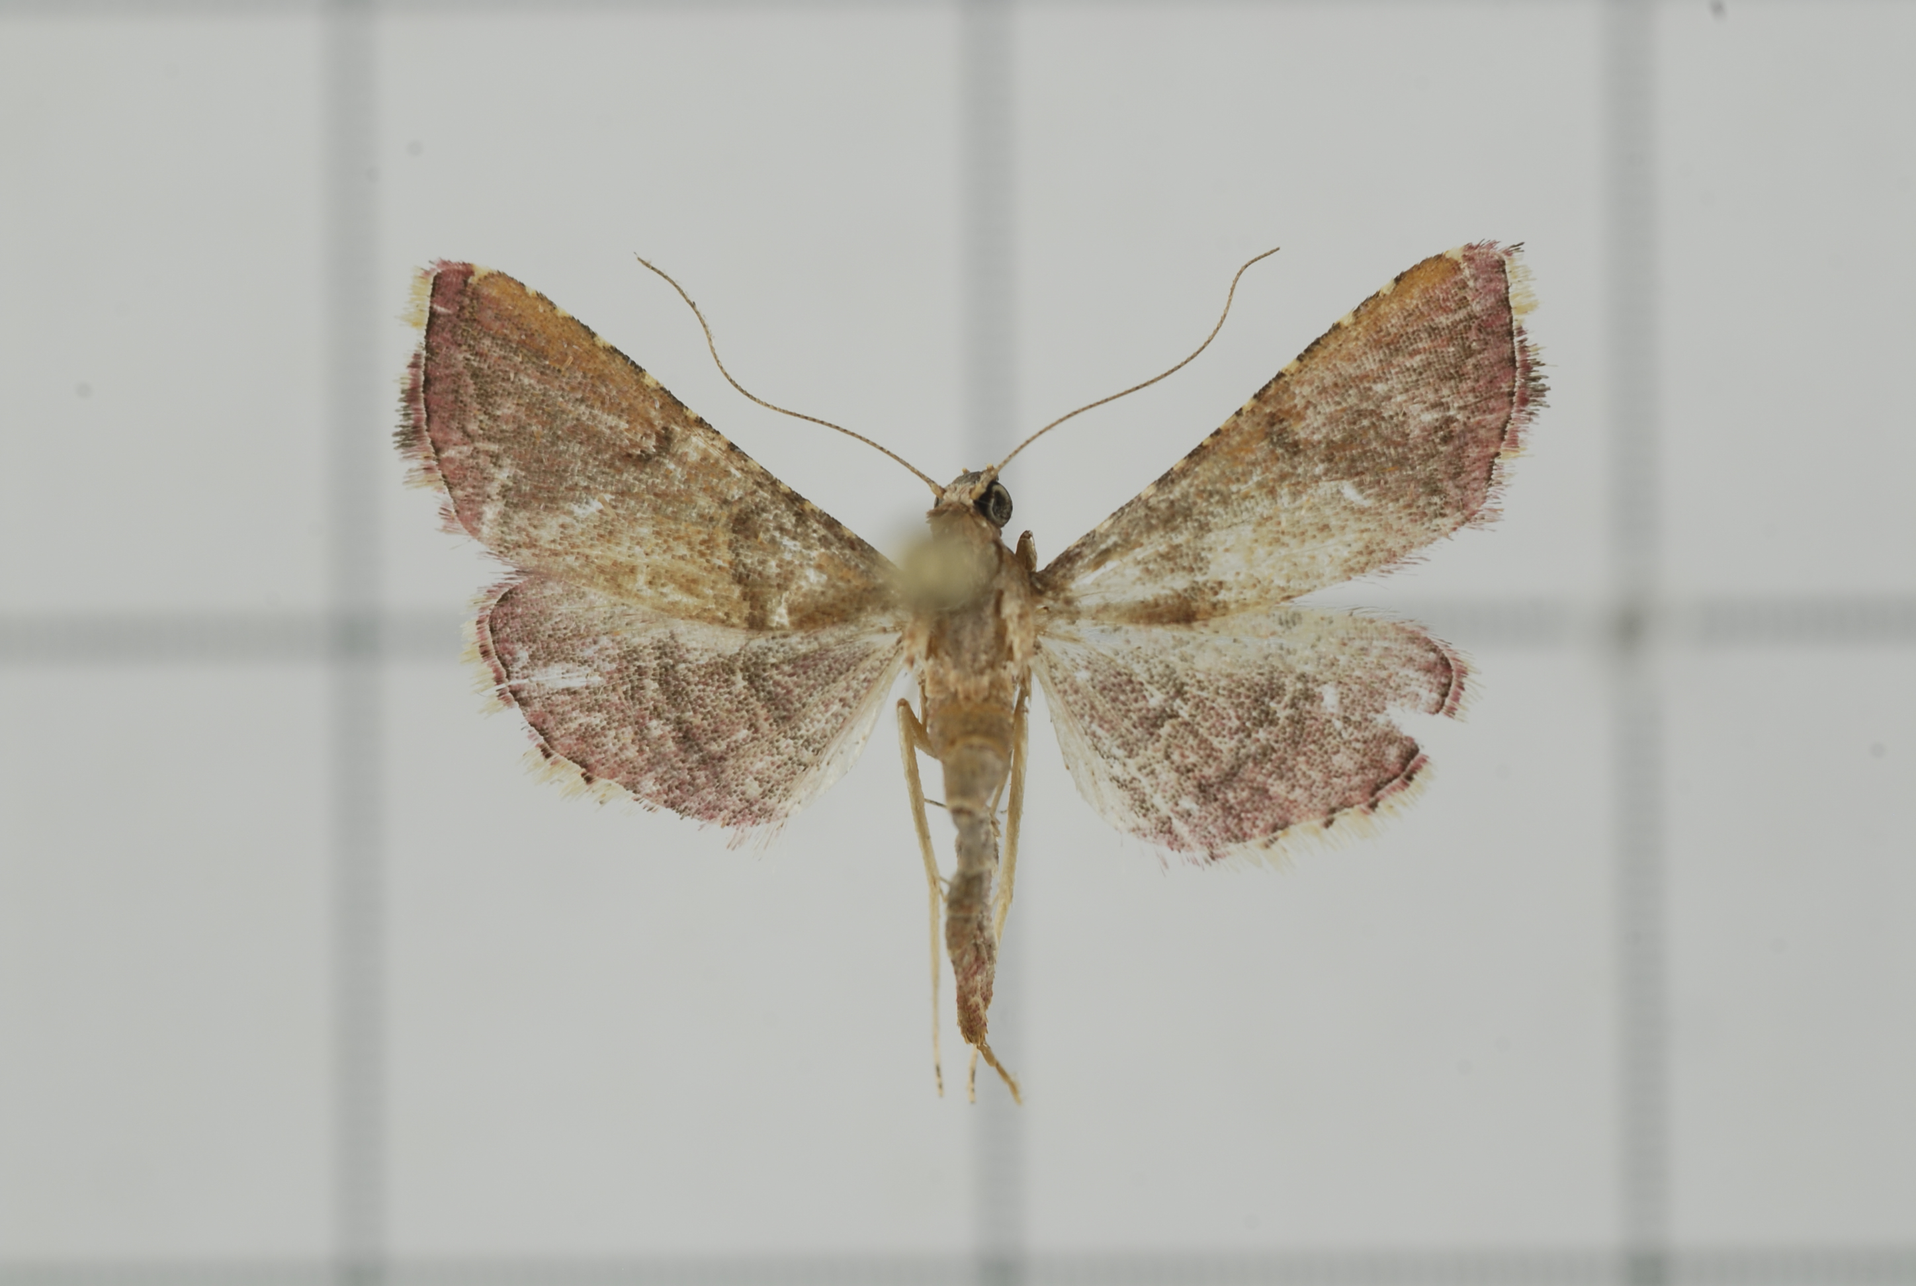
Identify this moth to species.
Endotricha olivacealis
